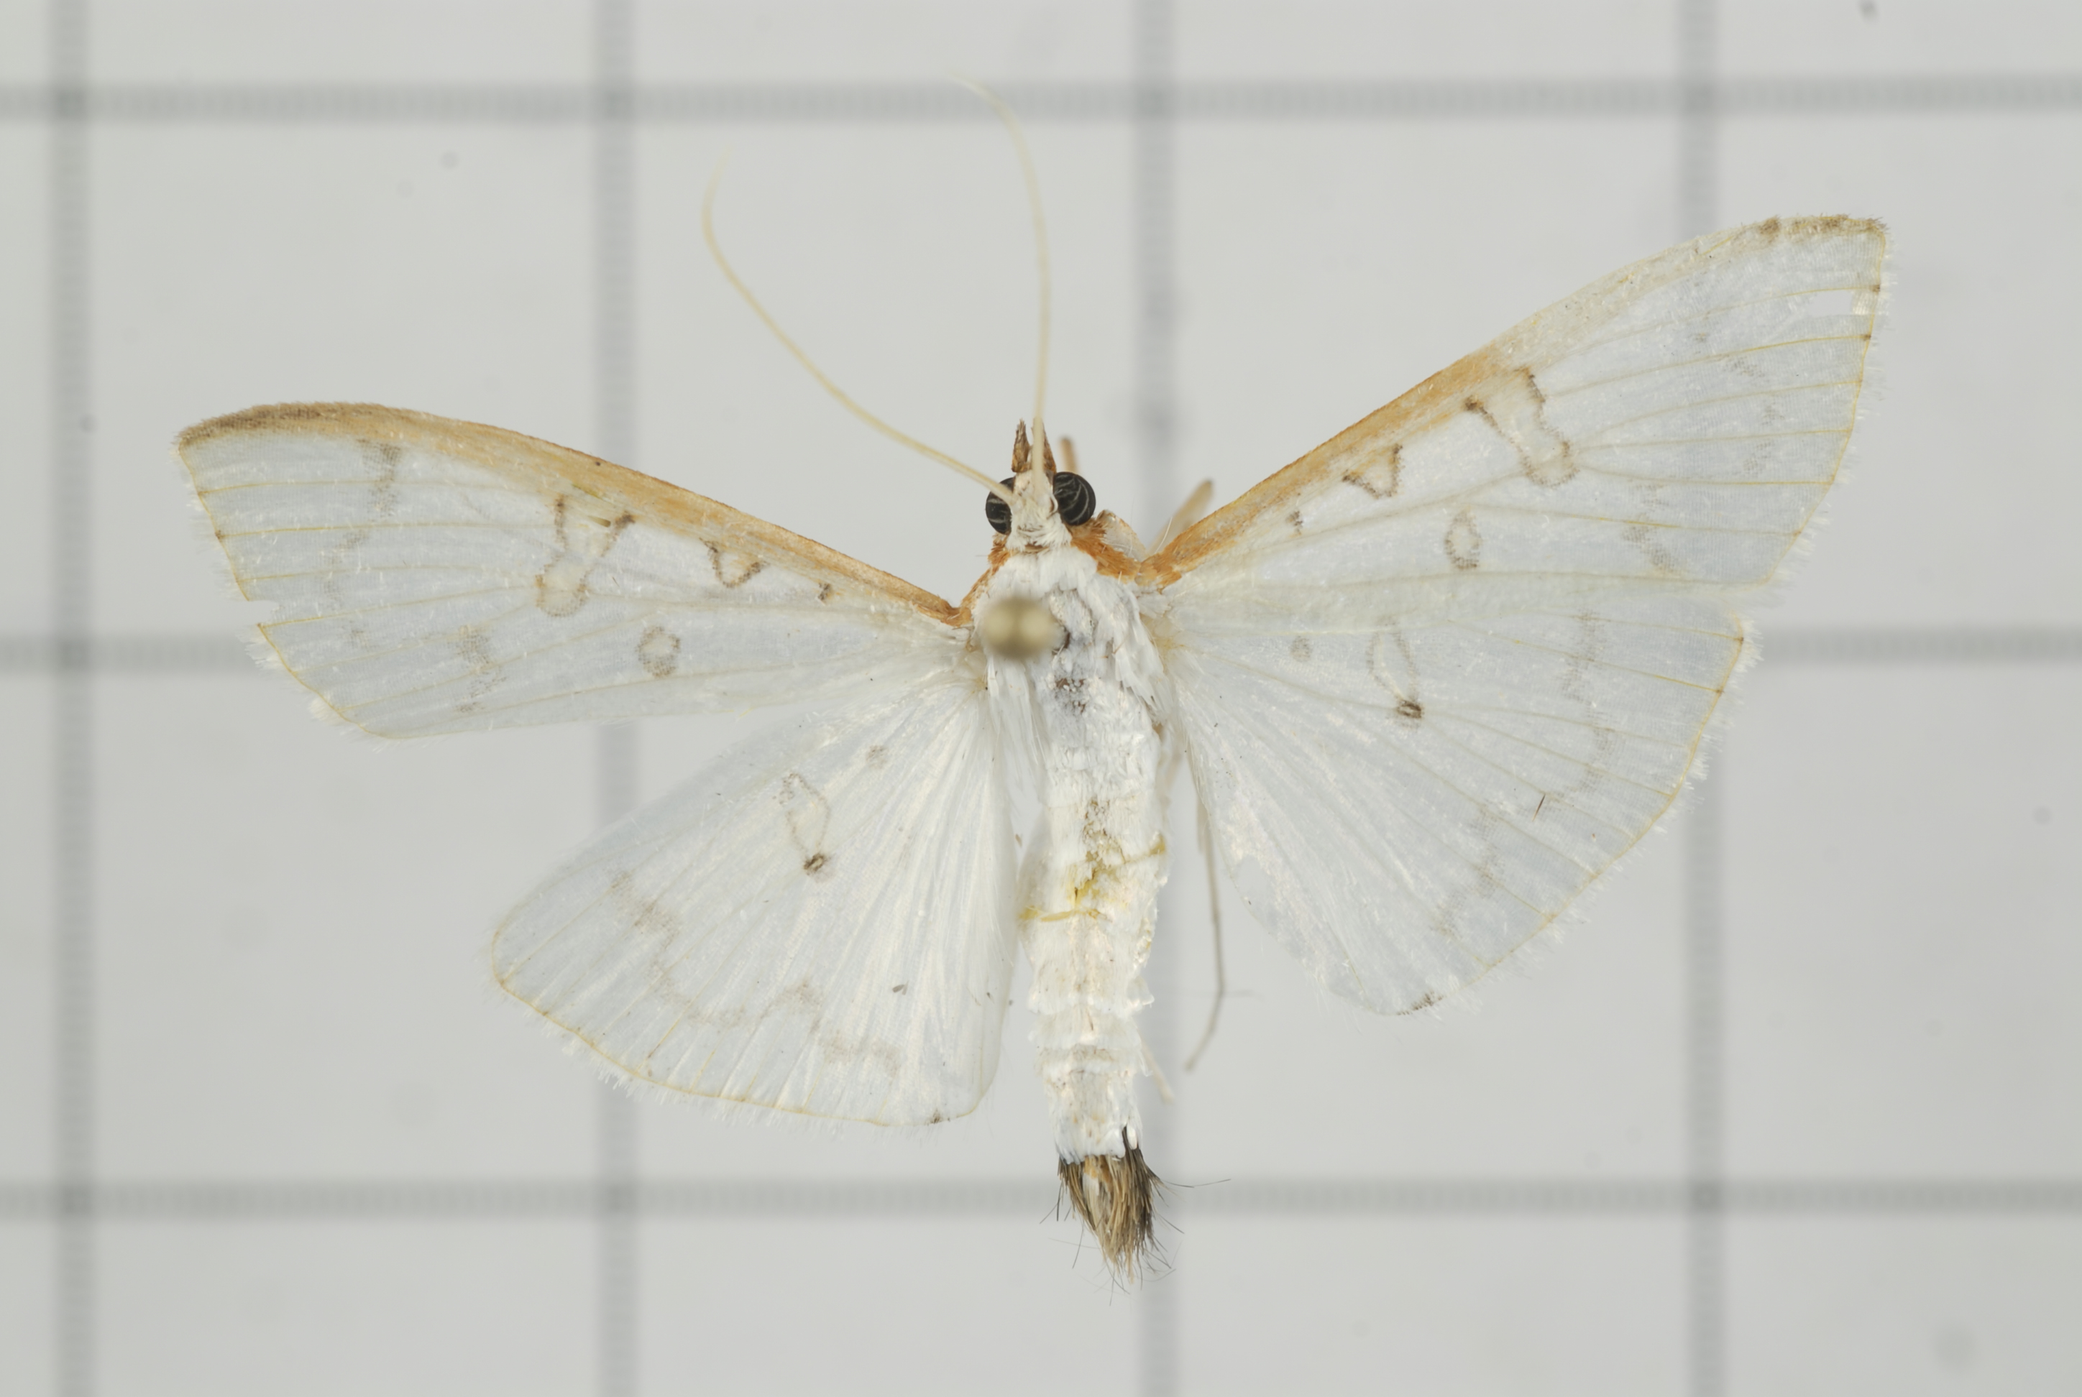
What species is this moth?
Palpita hypohomalia
